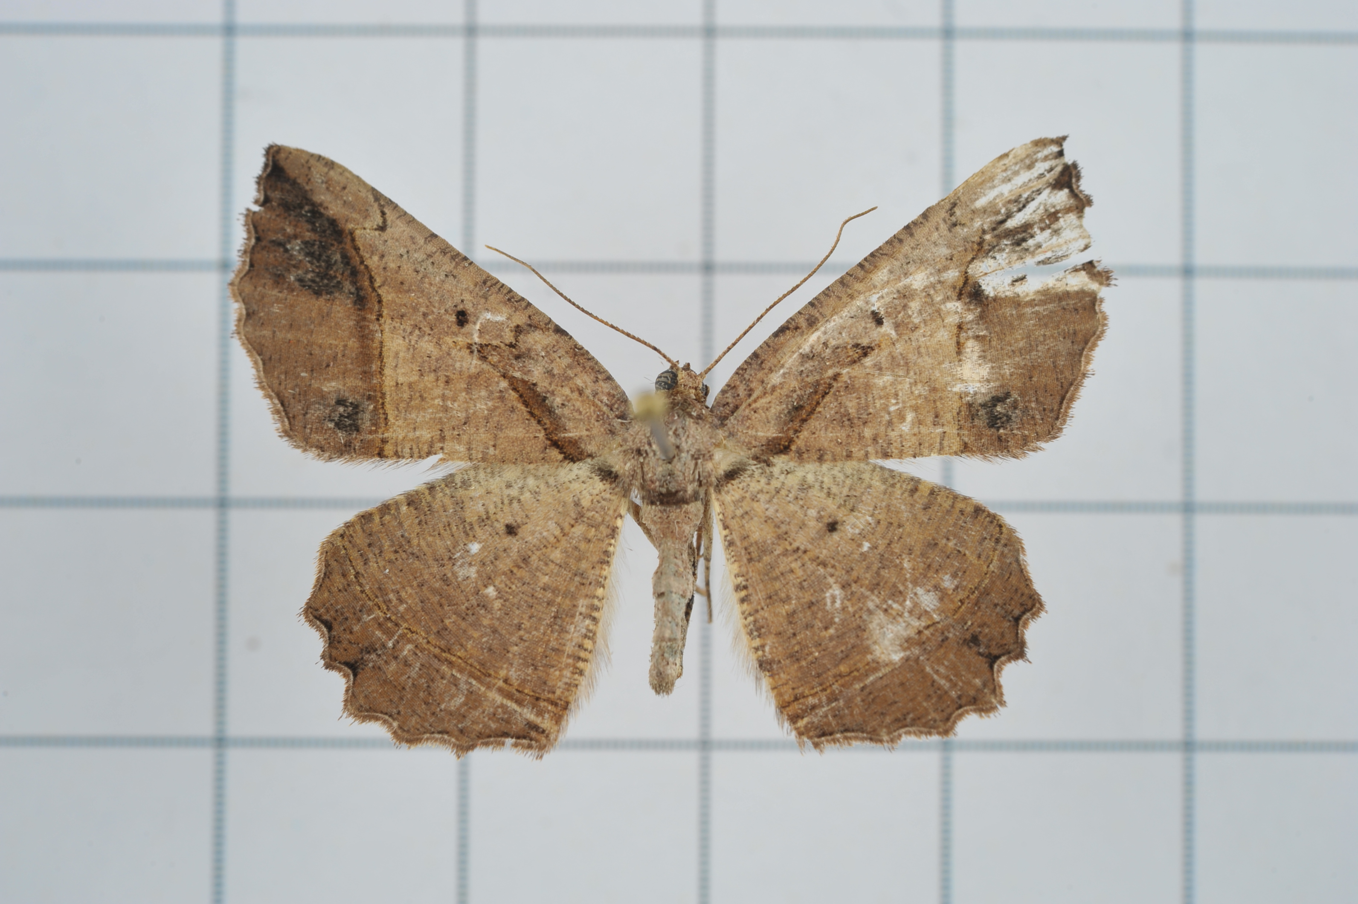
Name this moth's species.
Menophra taiwana
